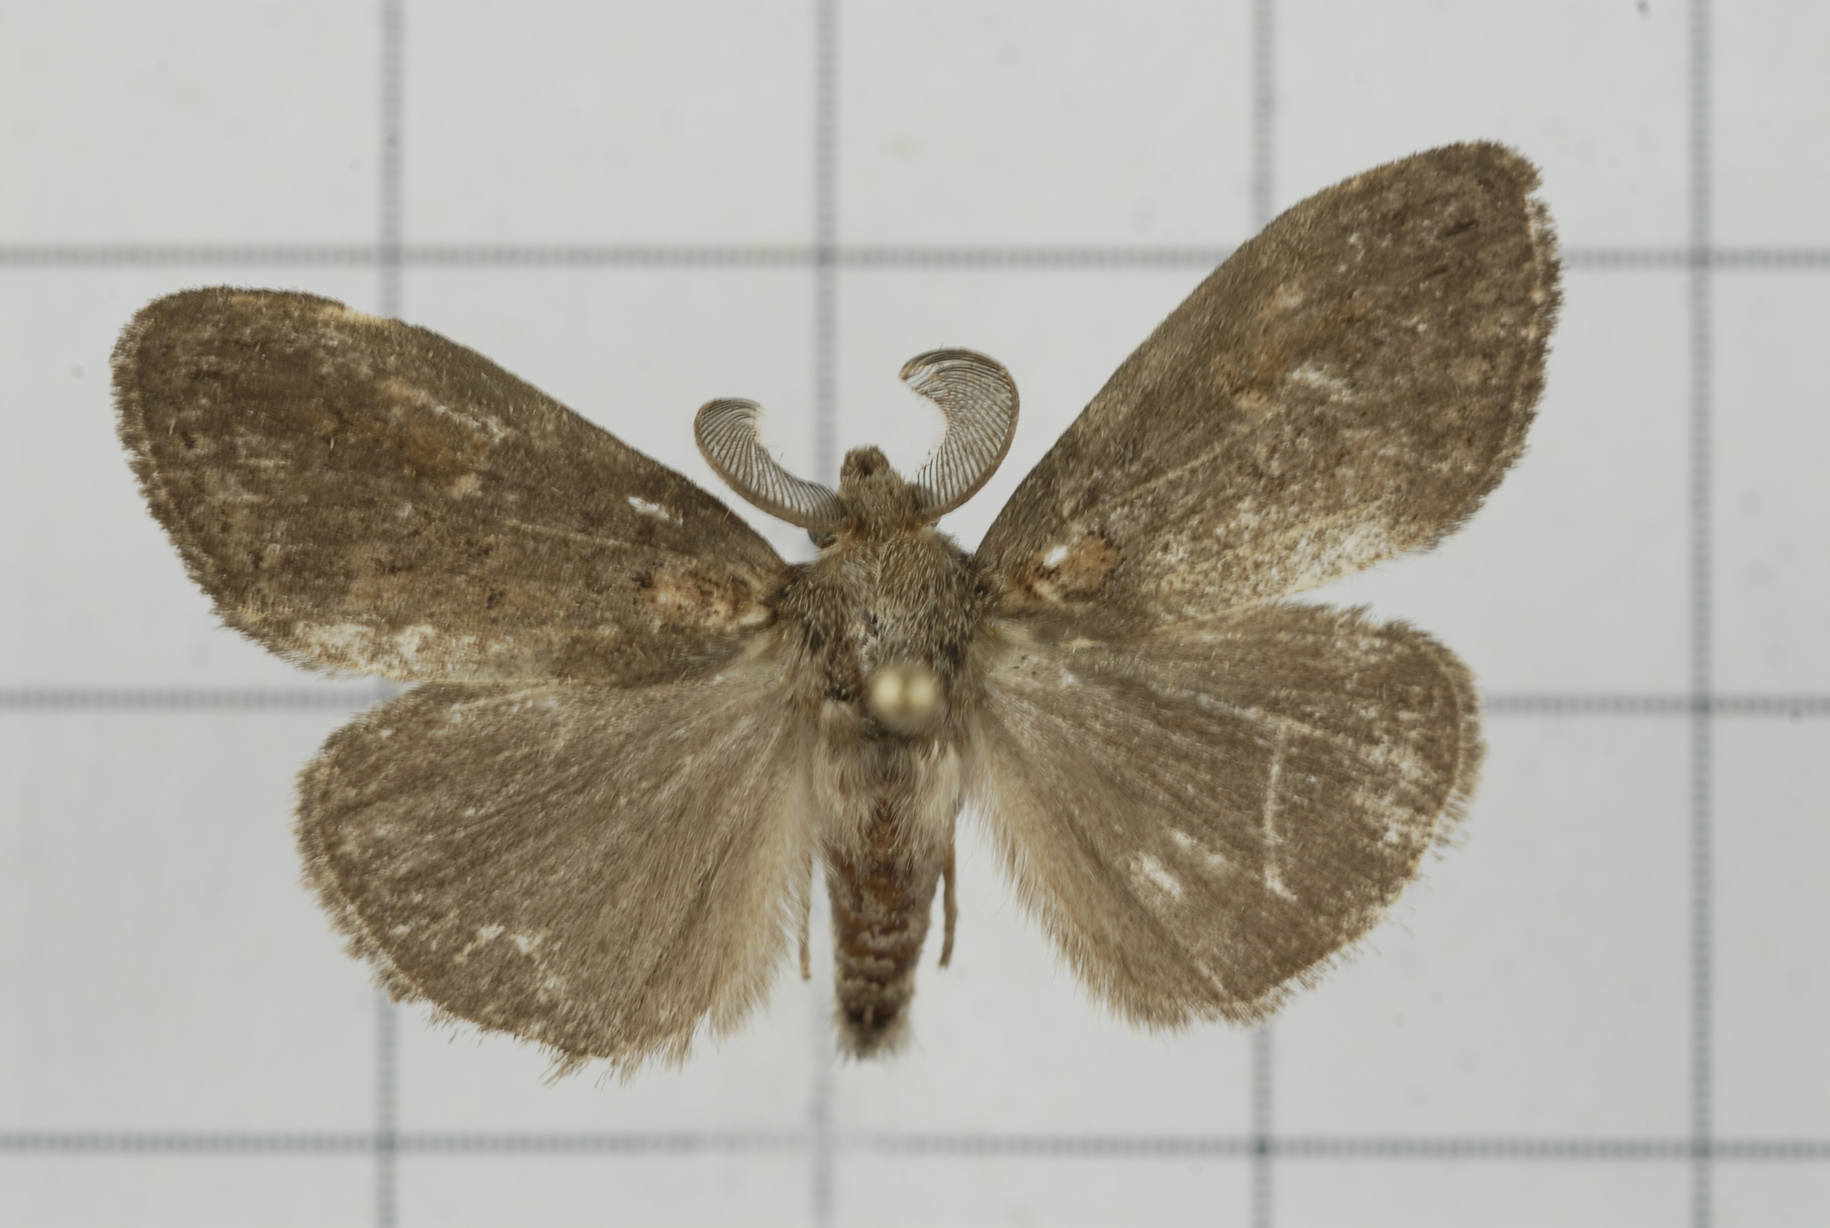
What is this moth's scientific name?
Olene dudgeoni
